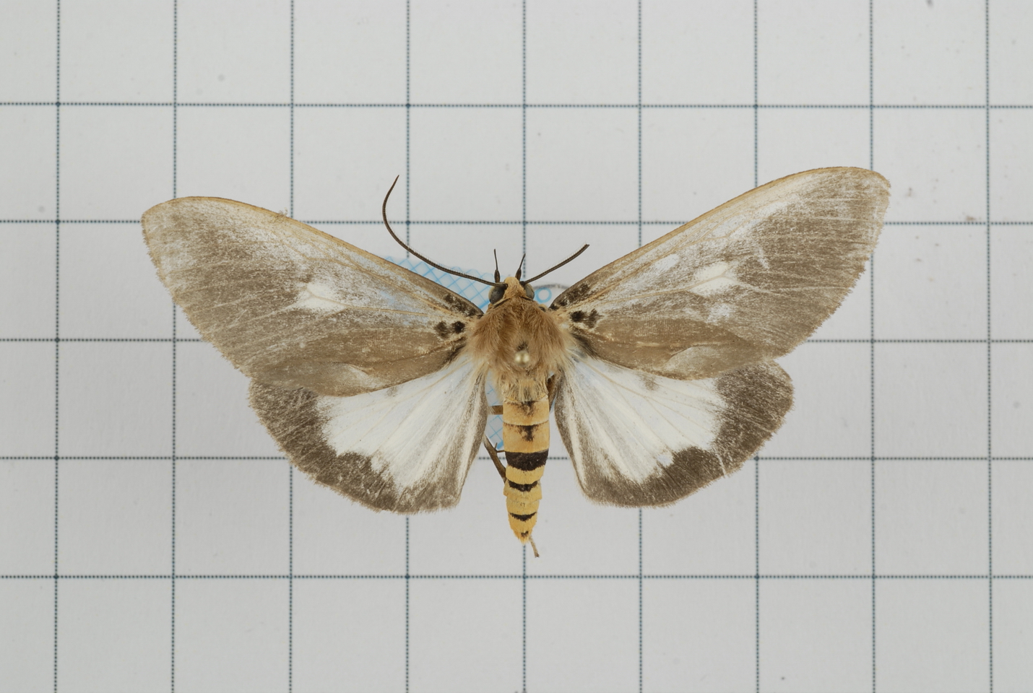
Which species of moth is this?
Asota heliconia zebrina
